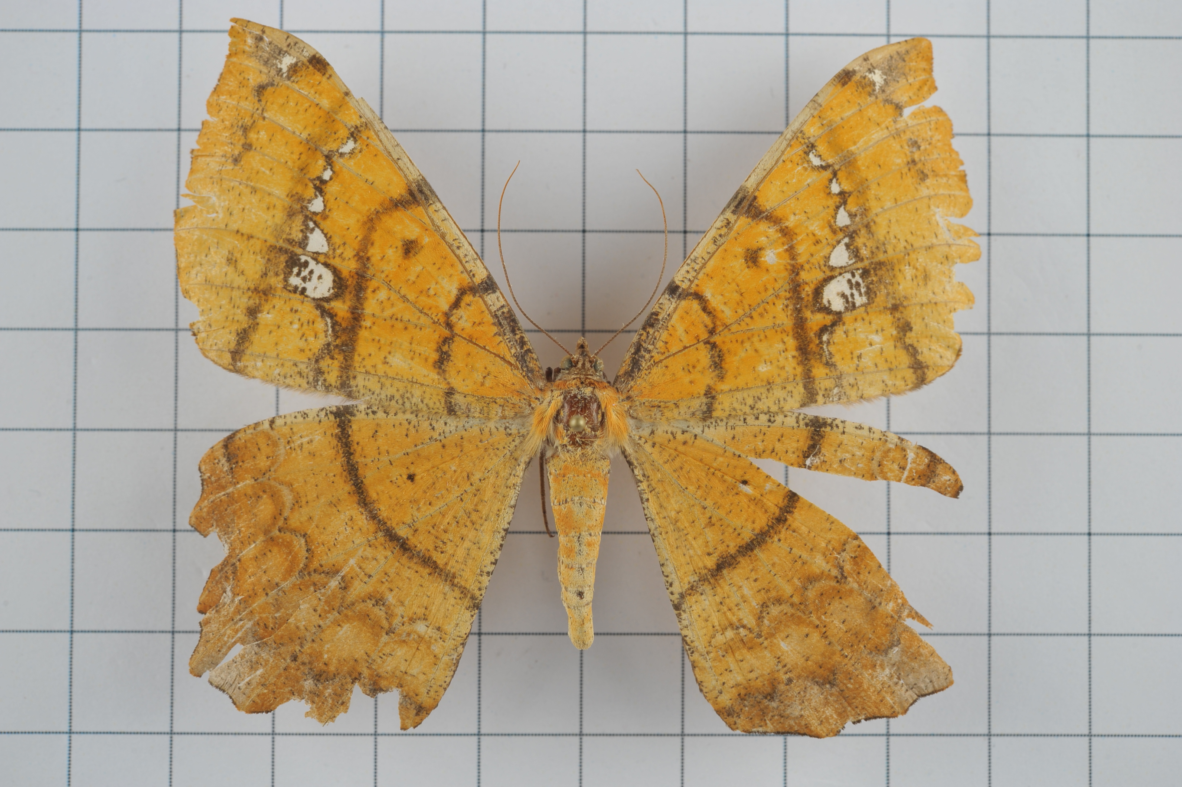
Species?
Amblychia angeronaria
